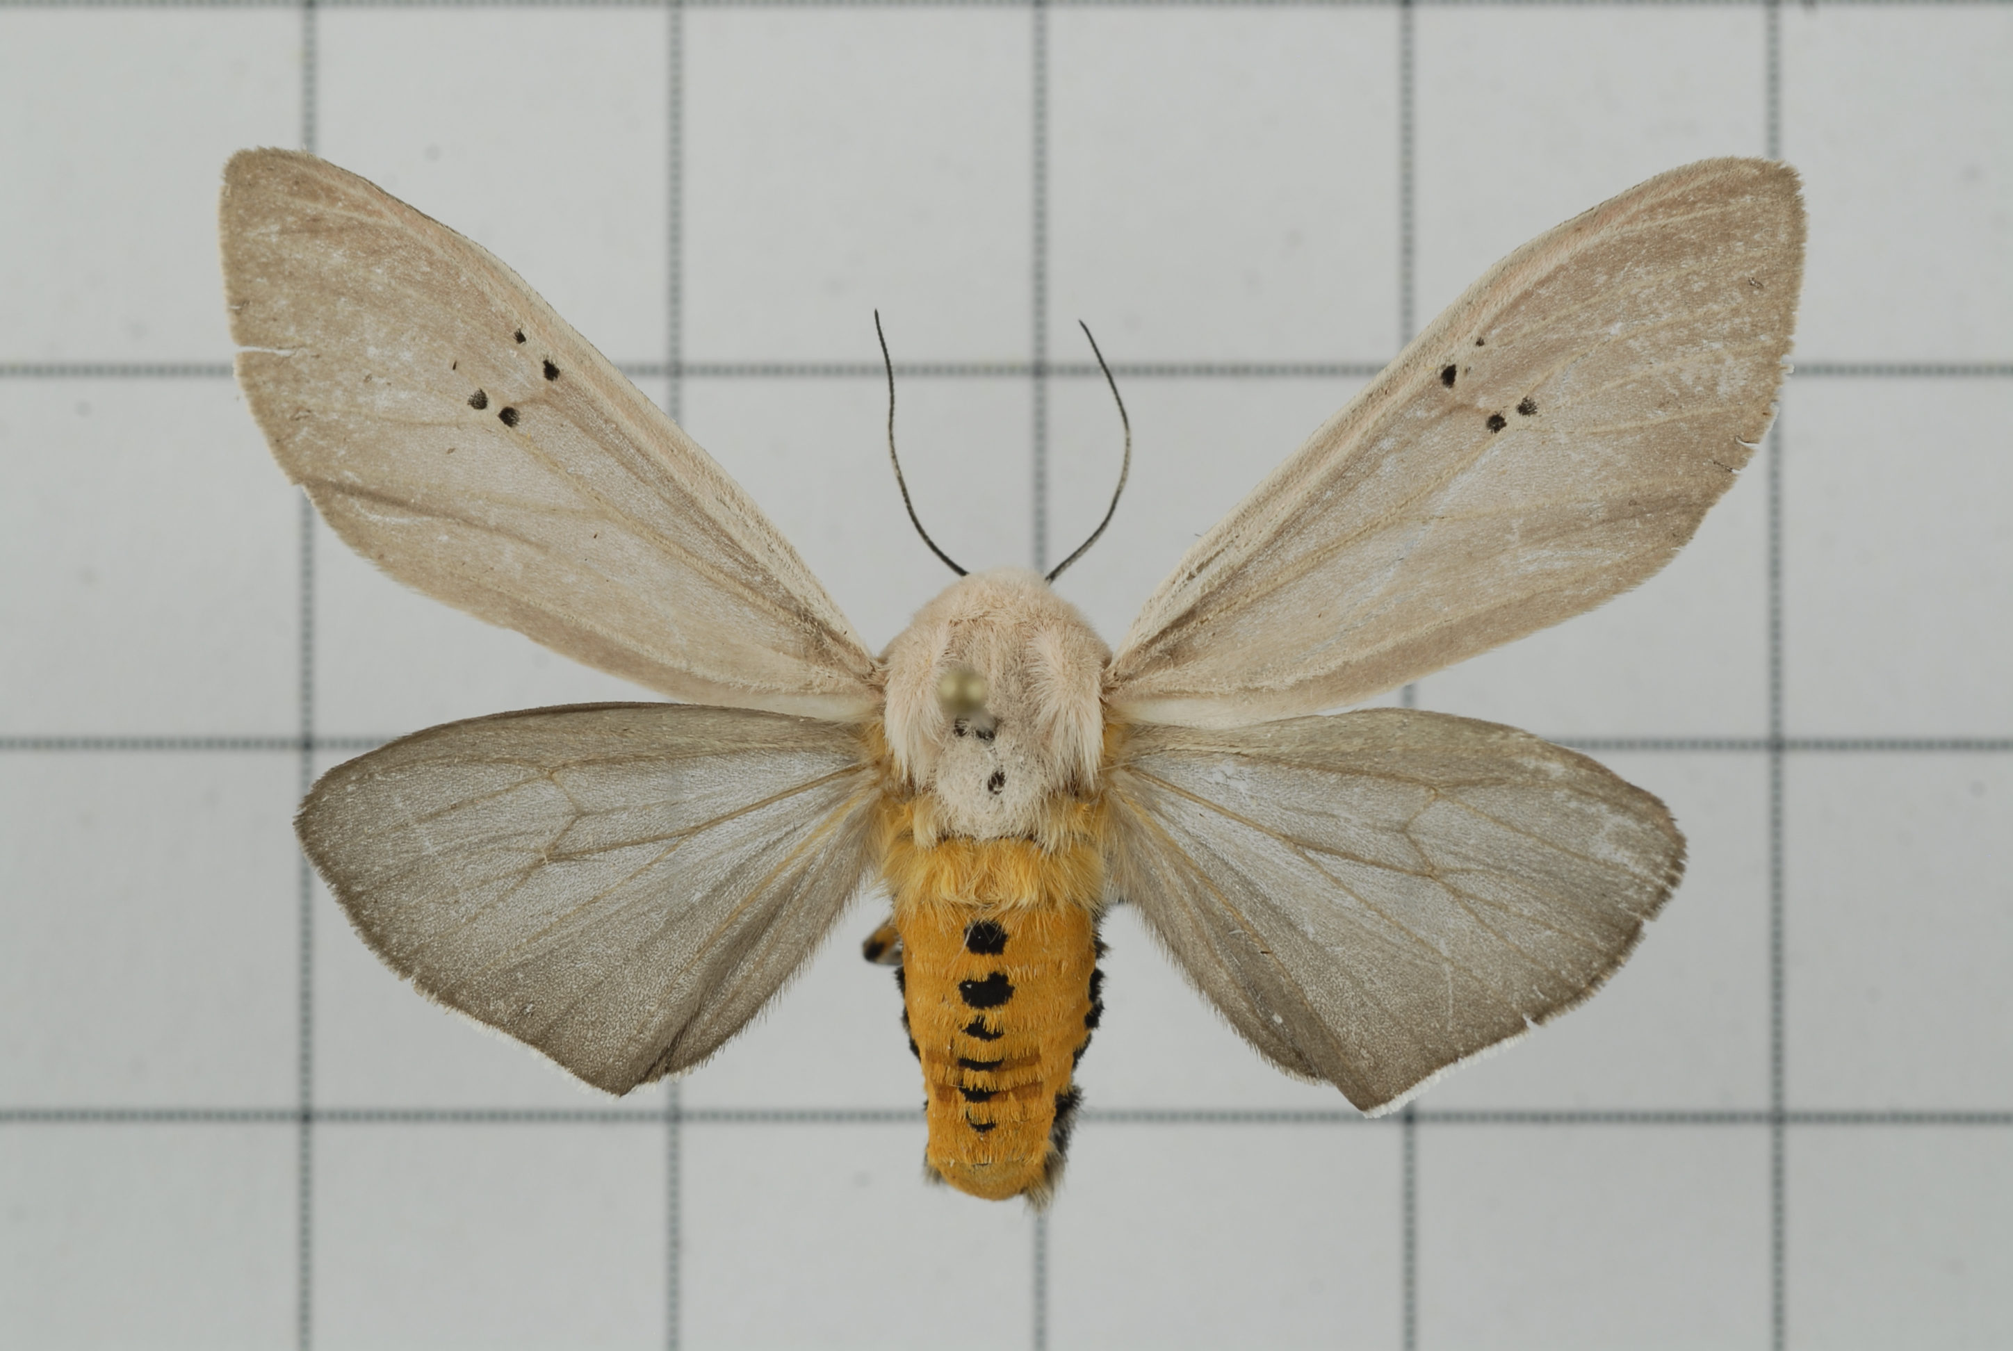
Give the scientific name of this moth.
Creatonotos transiens koni
